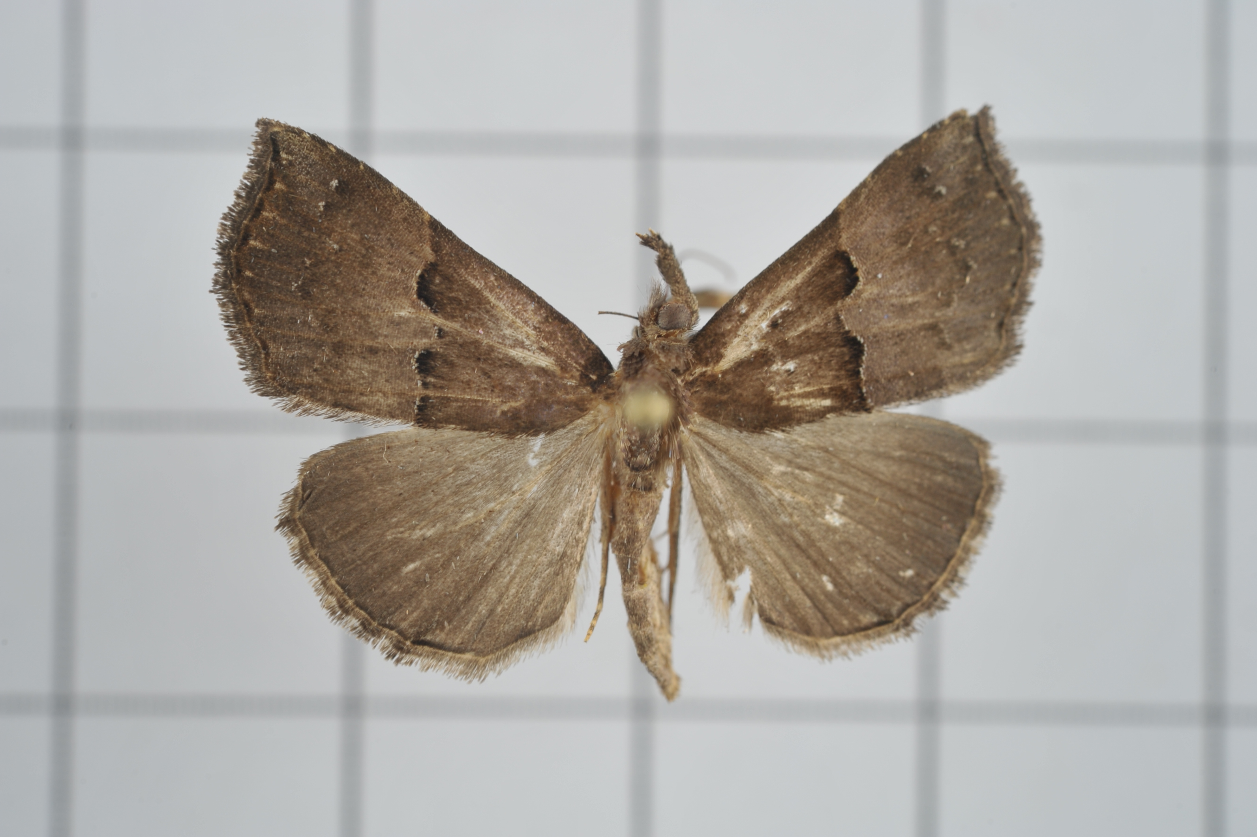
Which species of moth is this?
Hypena sinuosa
